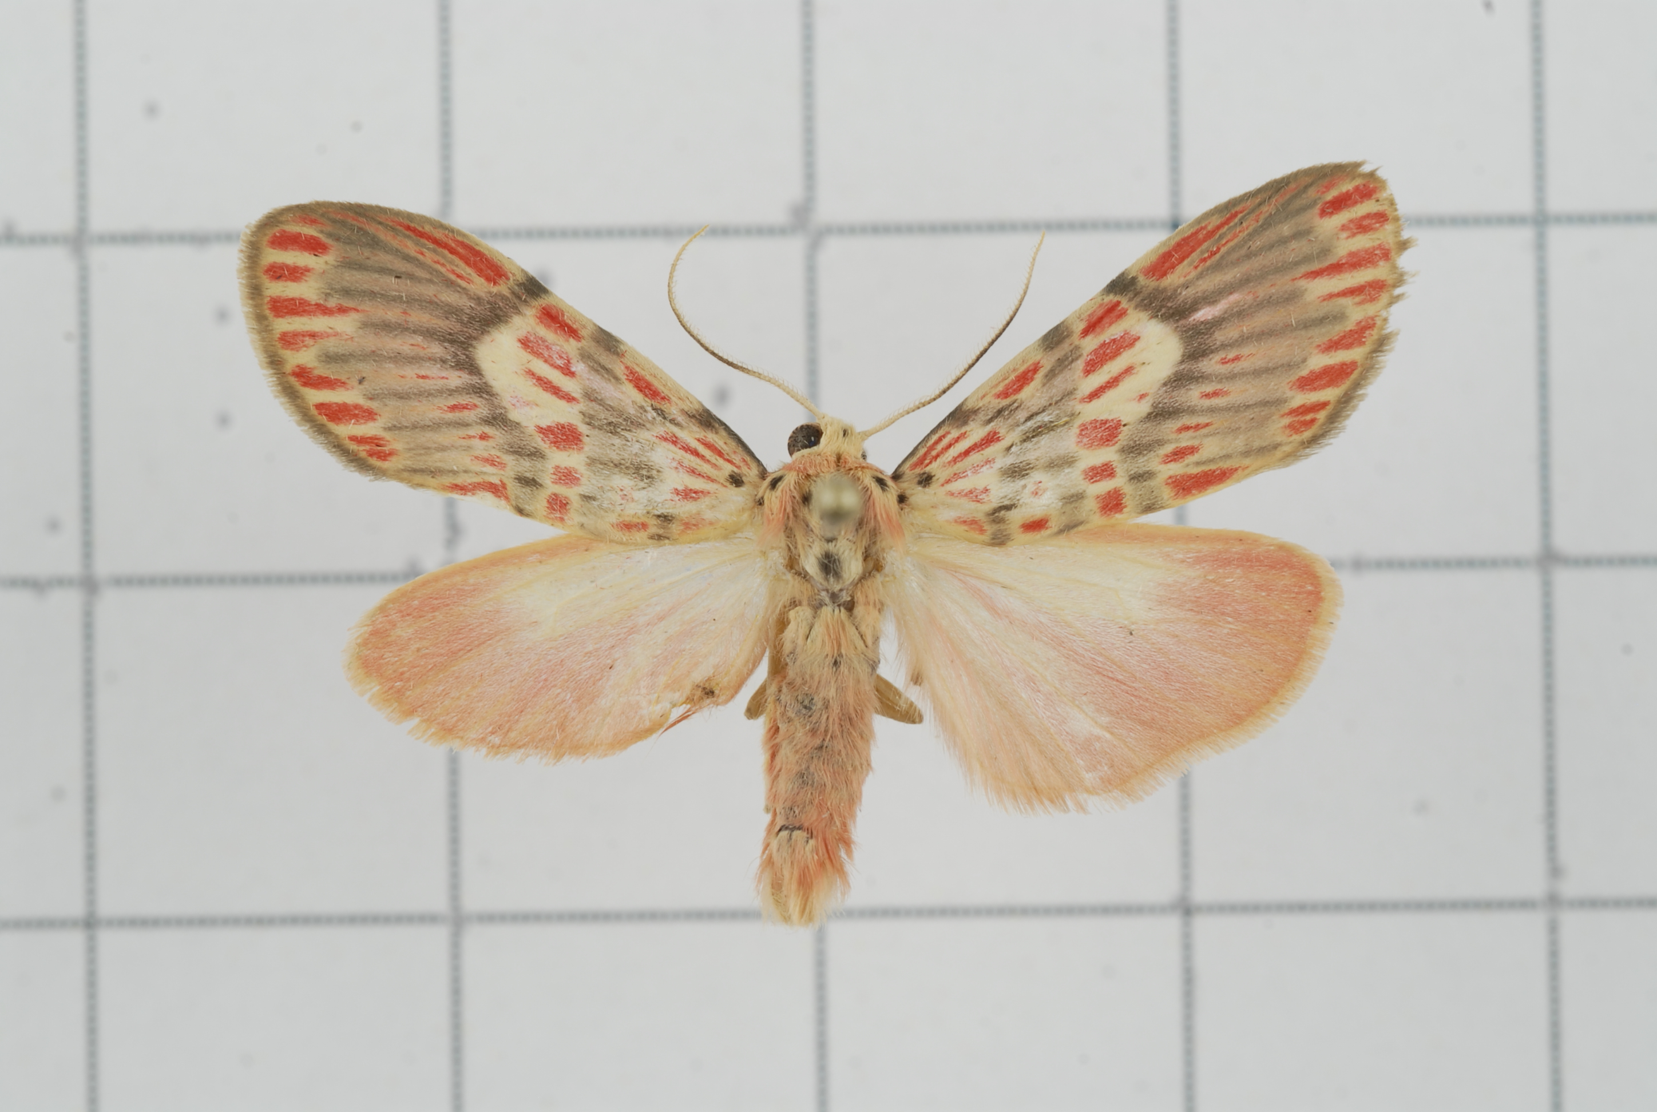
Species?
Barsine fuscozonata
